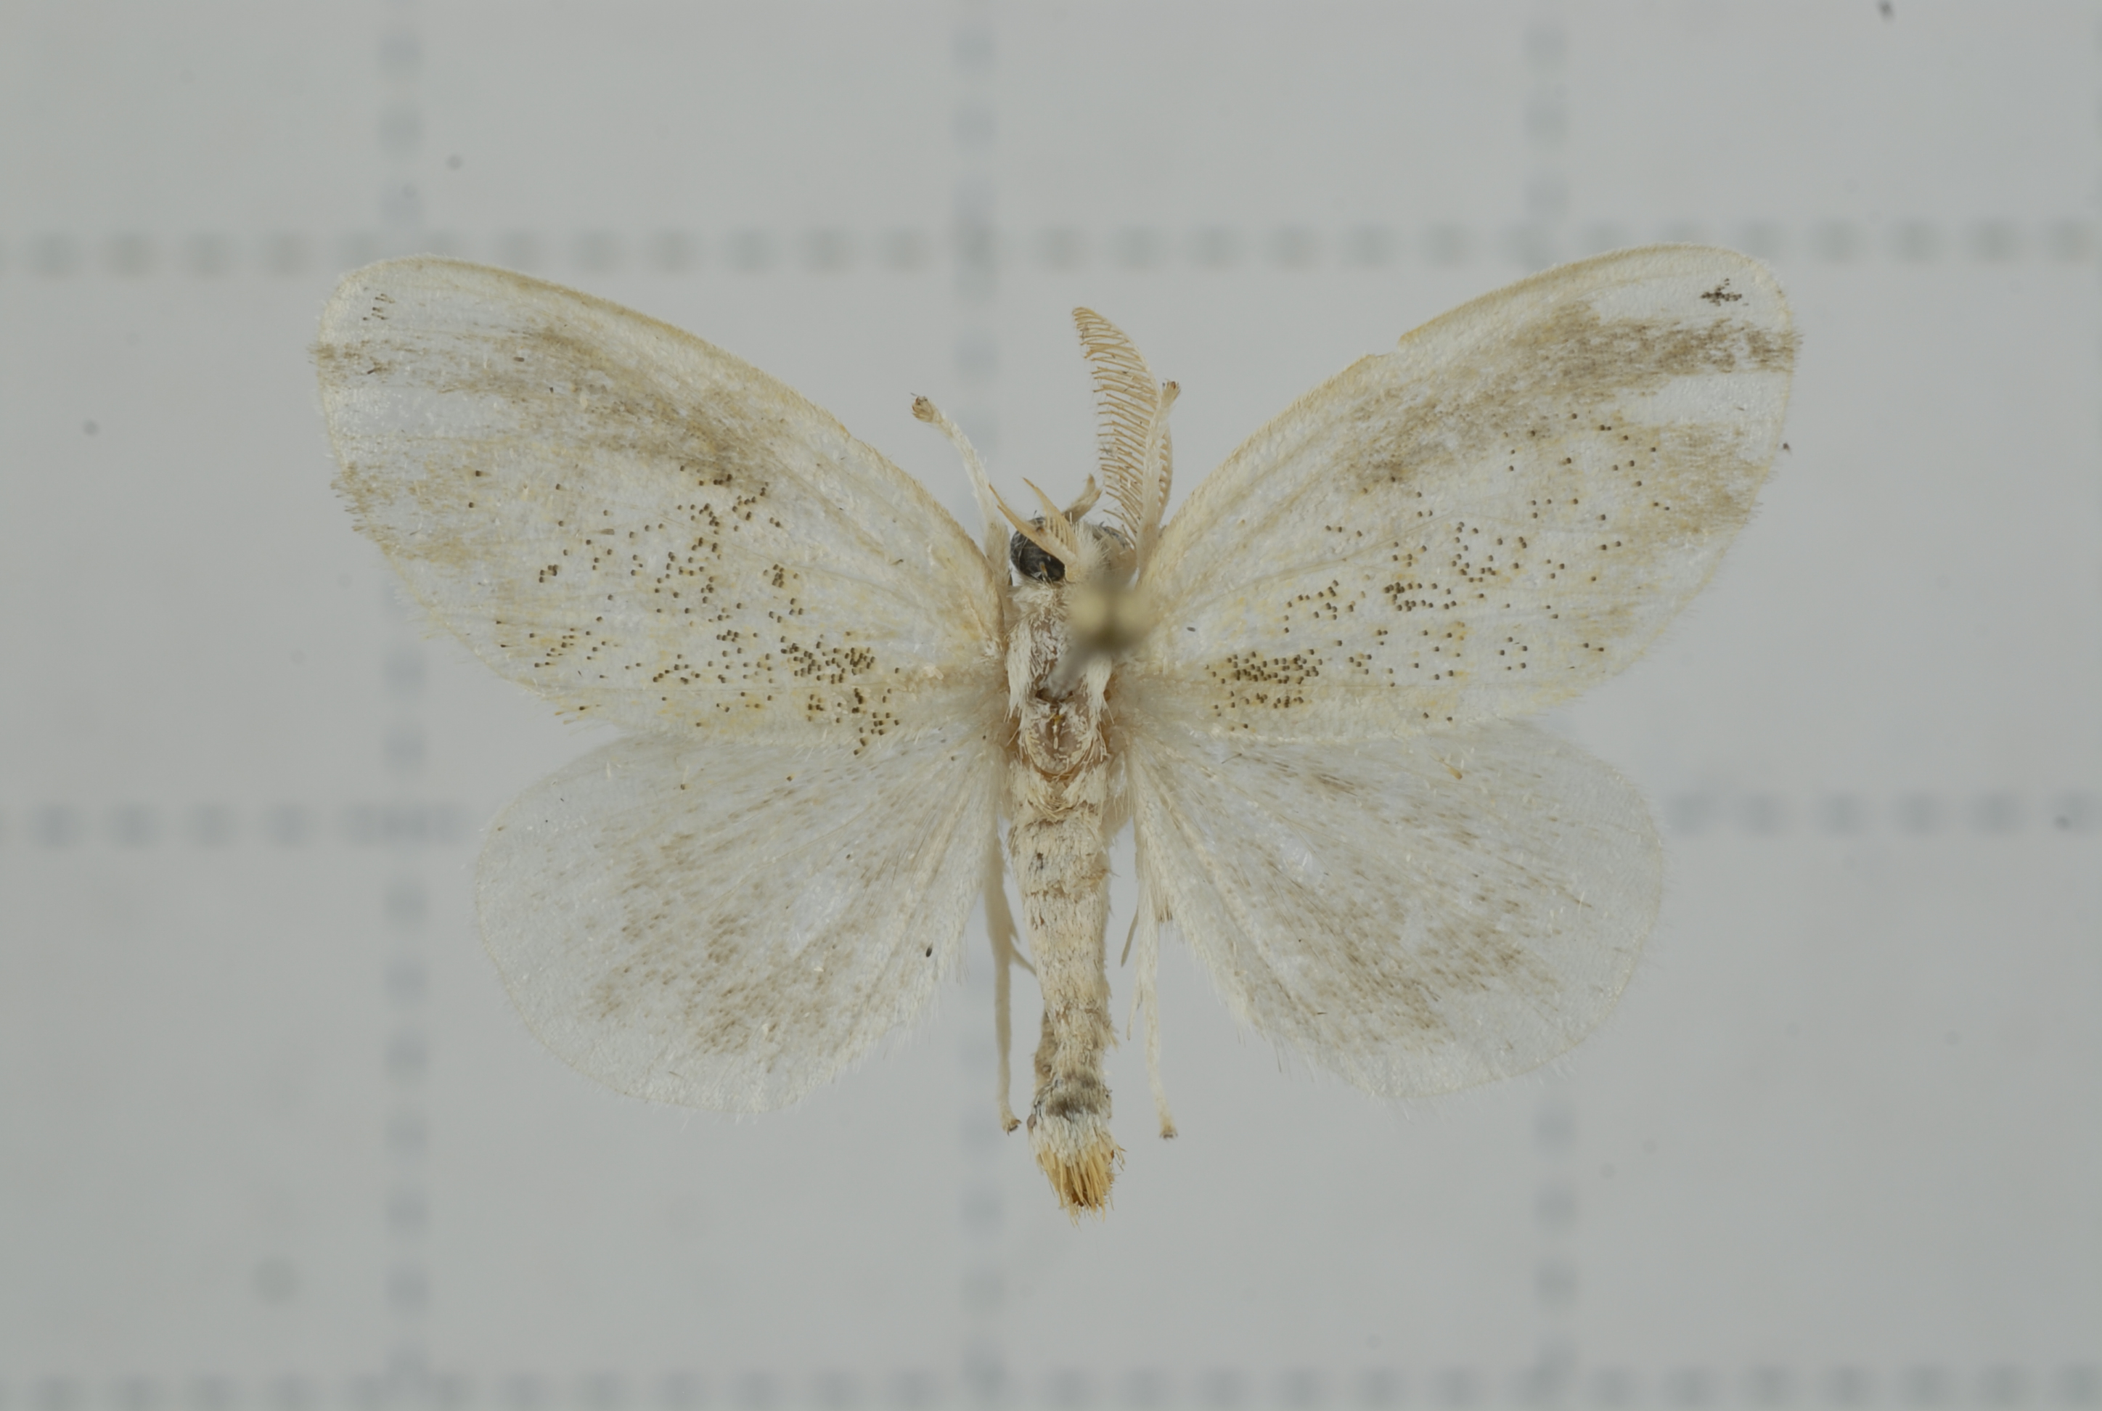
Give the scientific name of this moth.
Artaxa kanshireia
